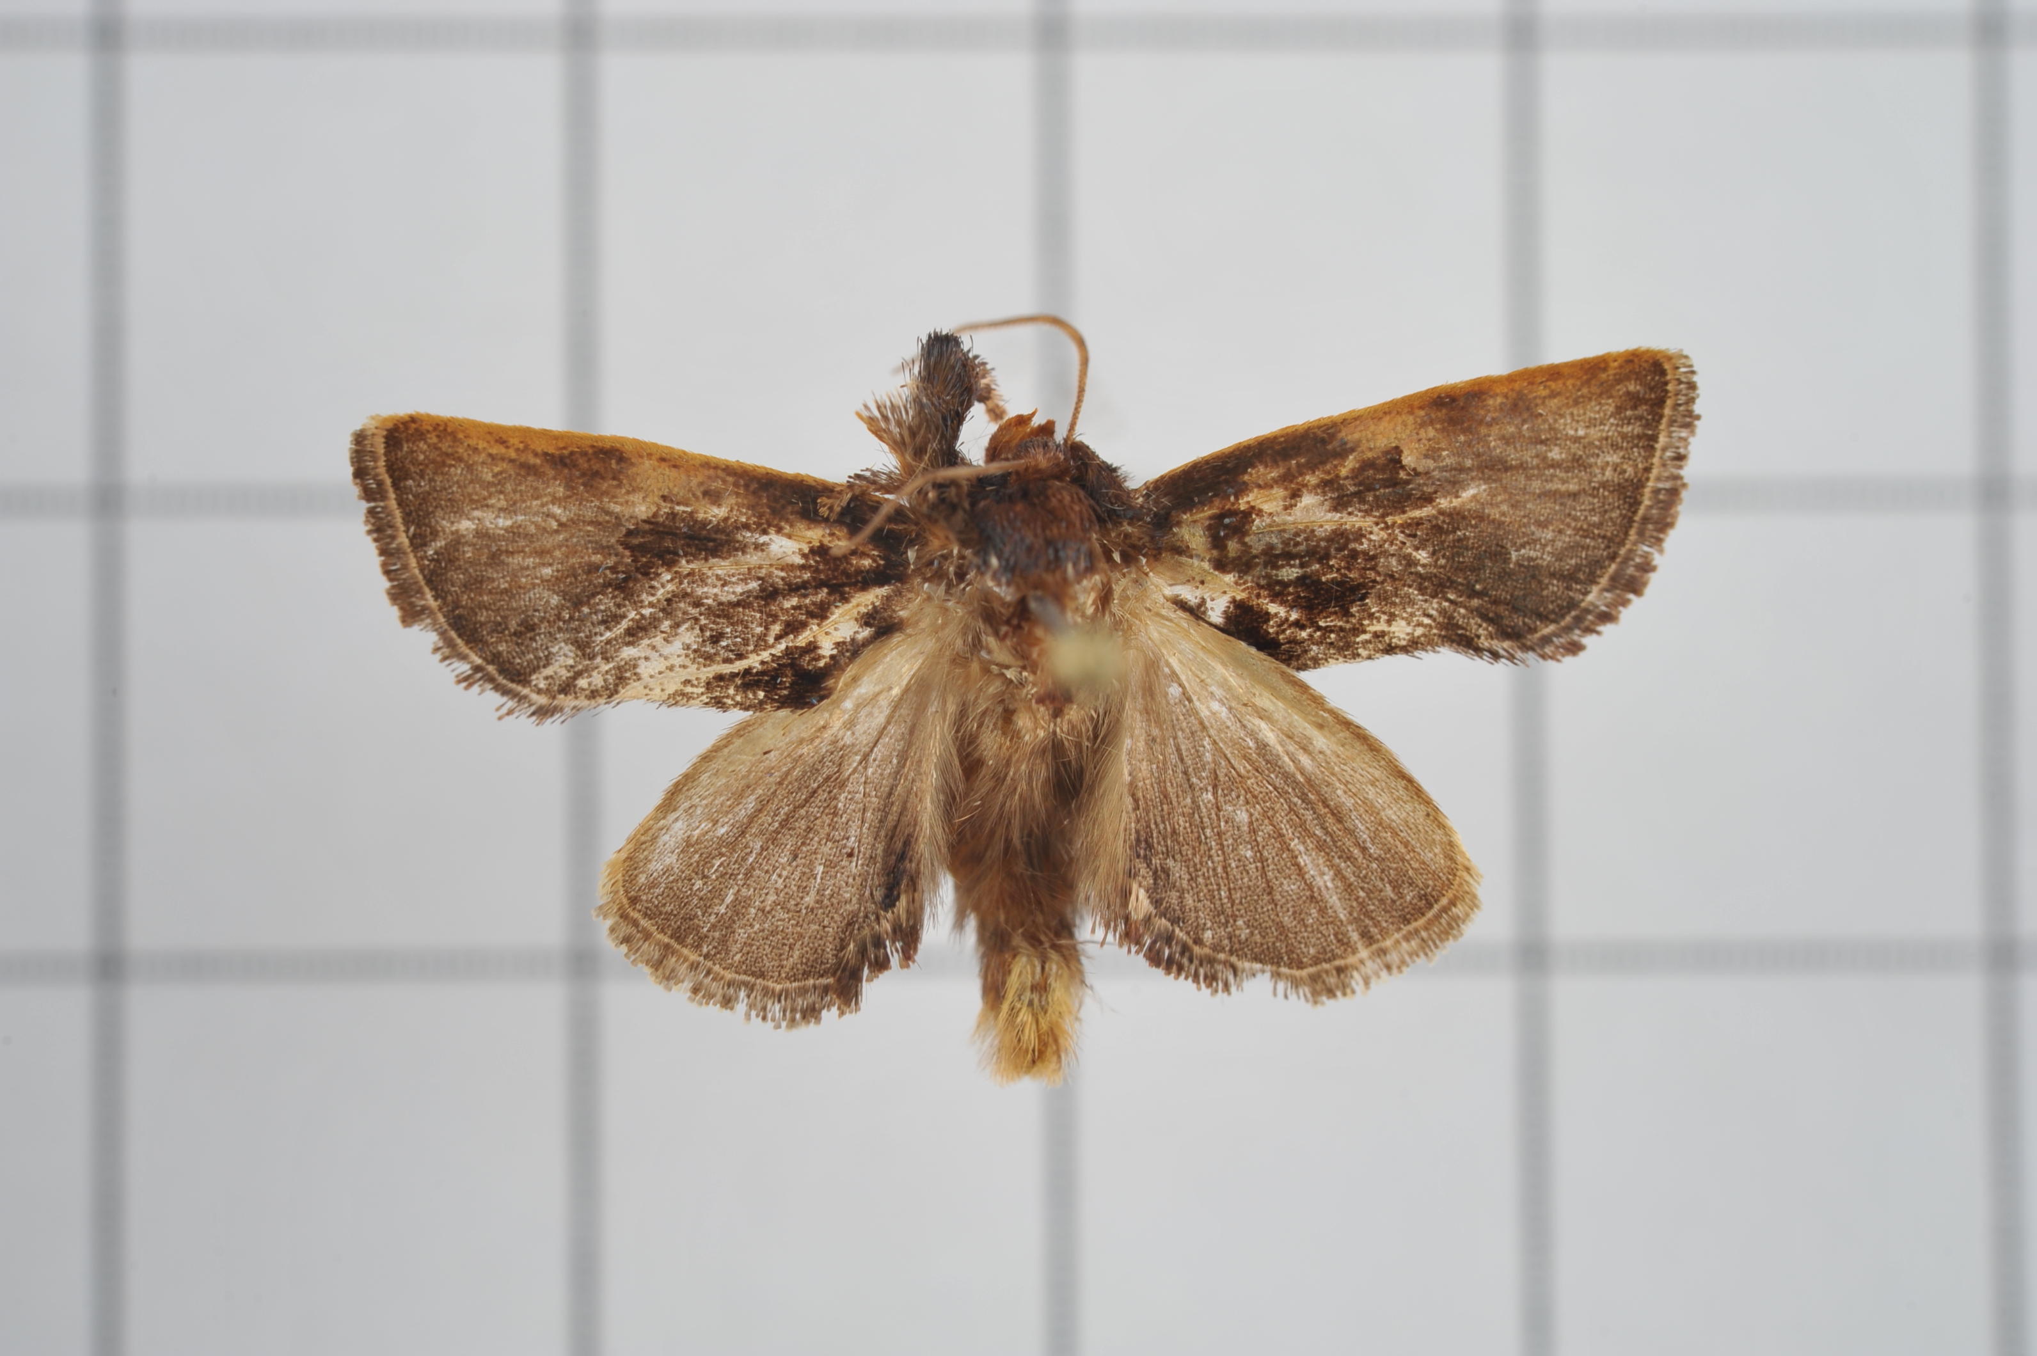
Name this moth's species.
Scopelodes contractus
